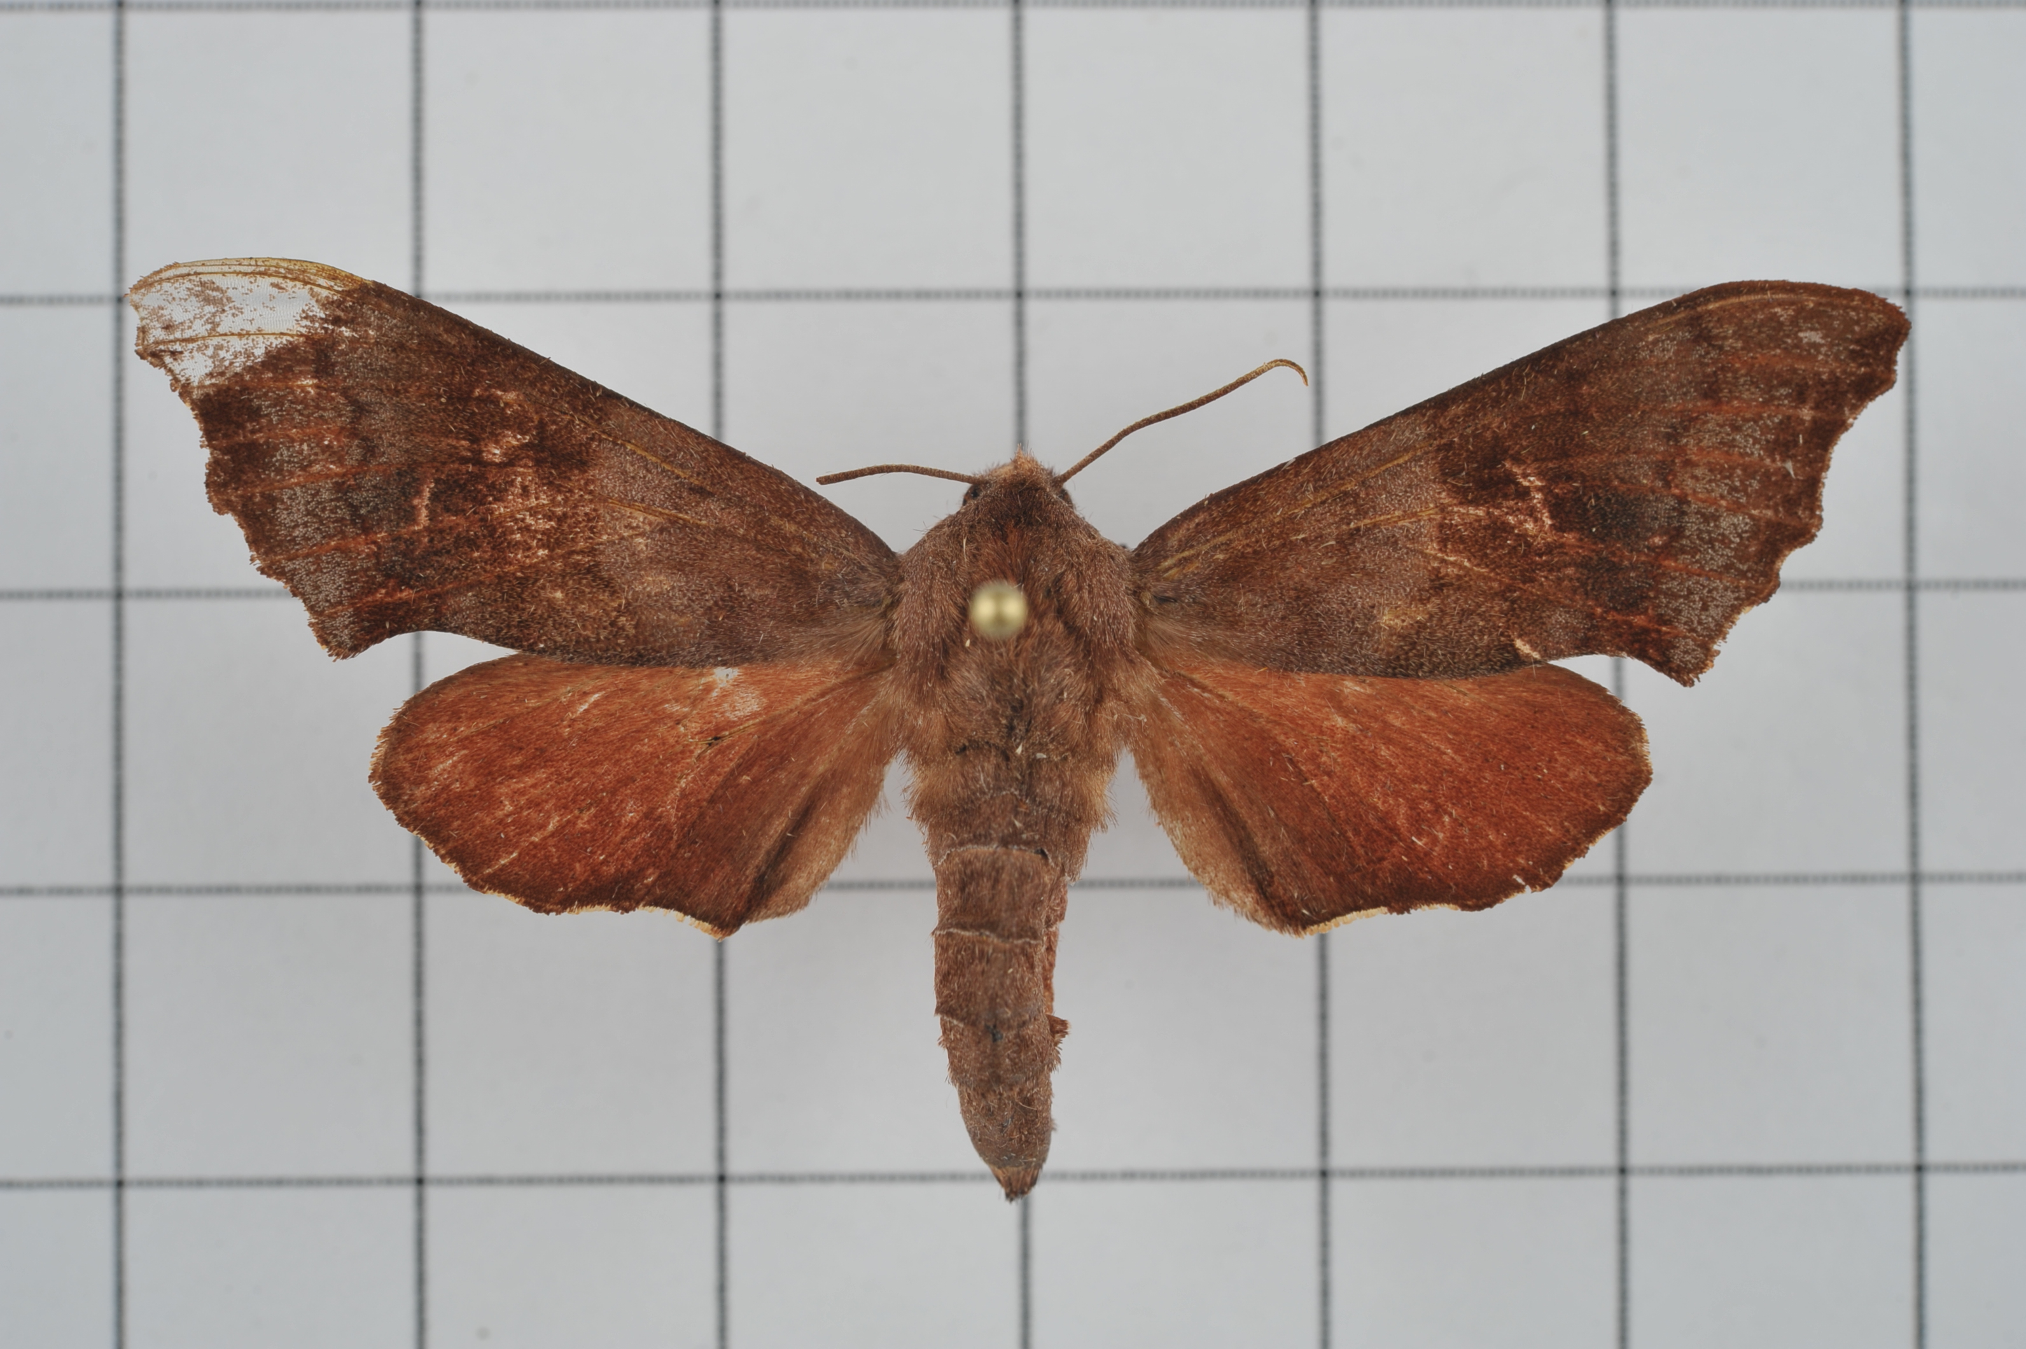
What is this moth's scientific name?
Cypoides chinensis
